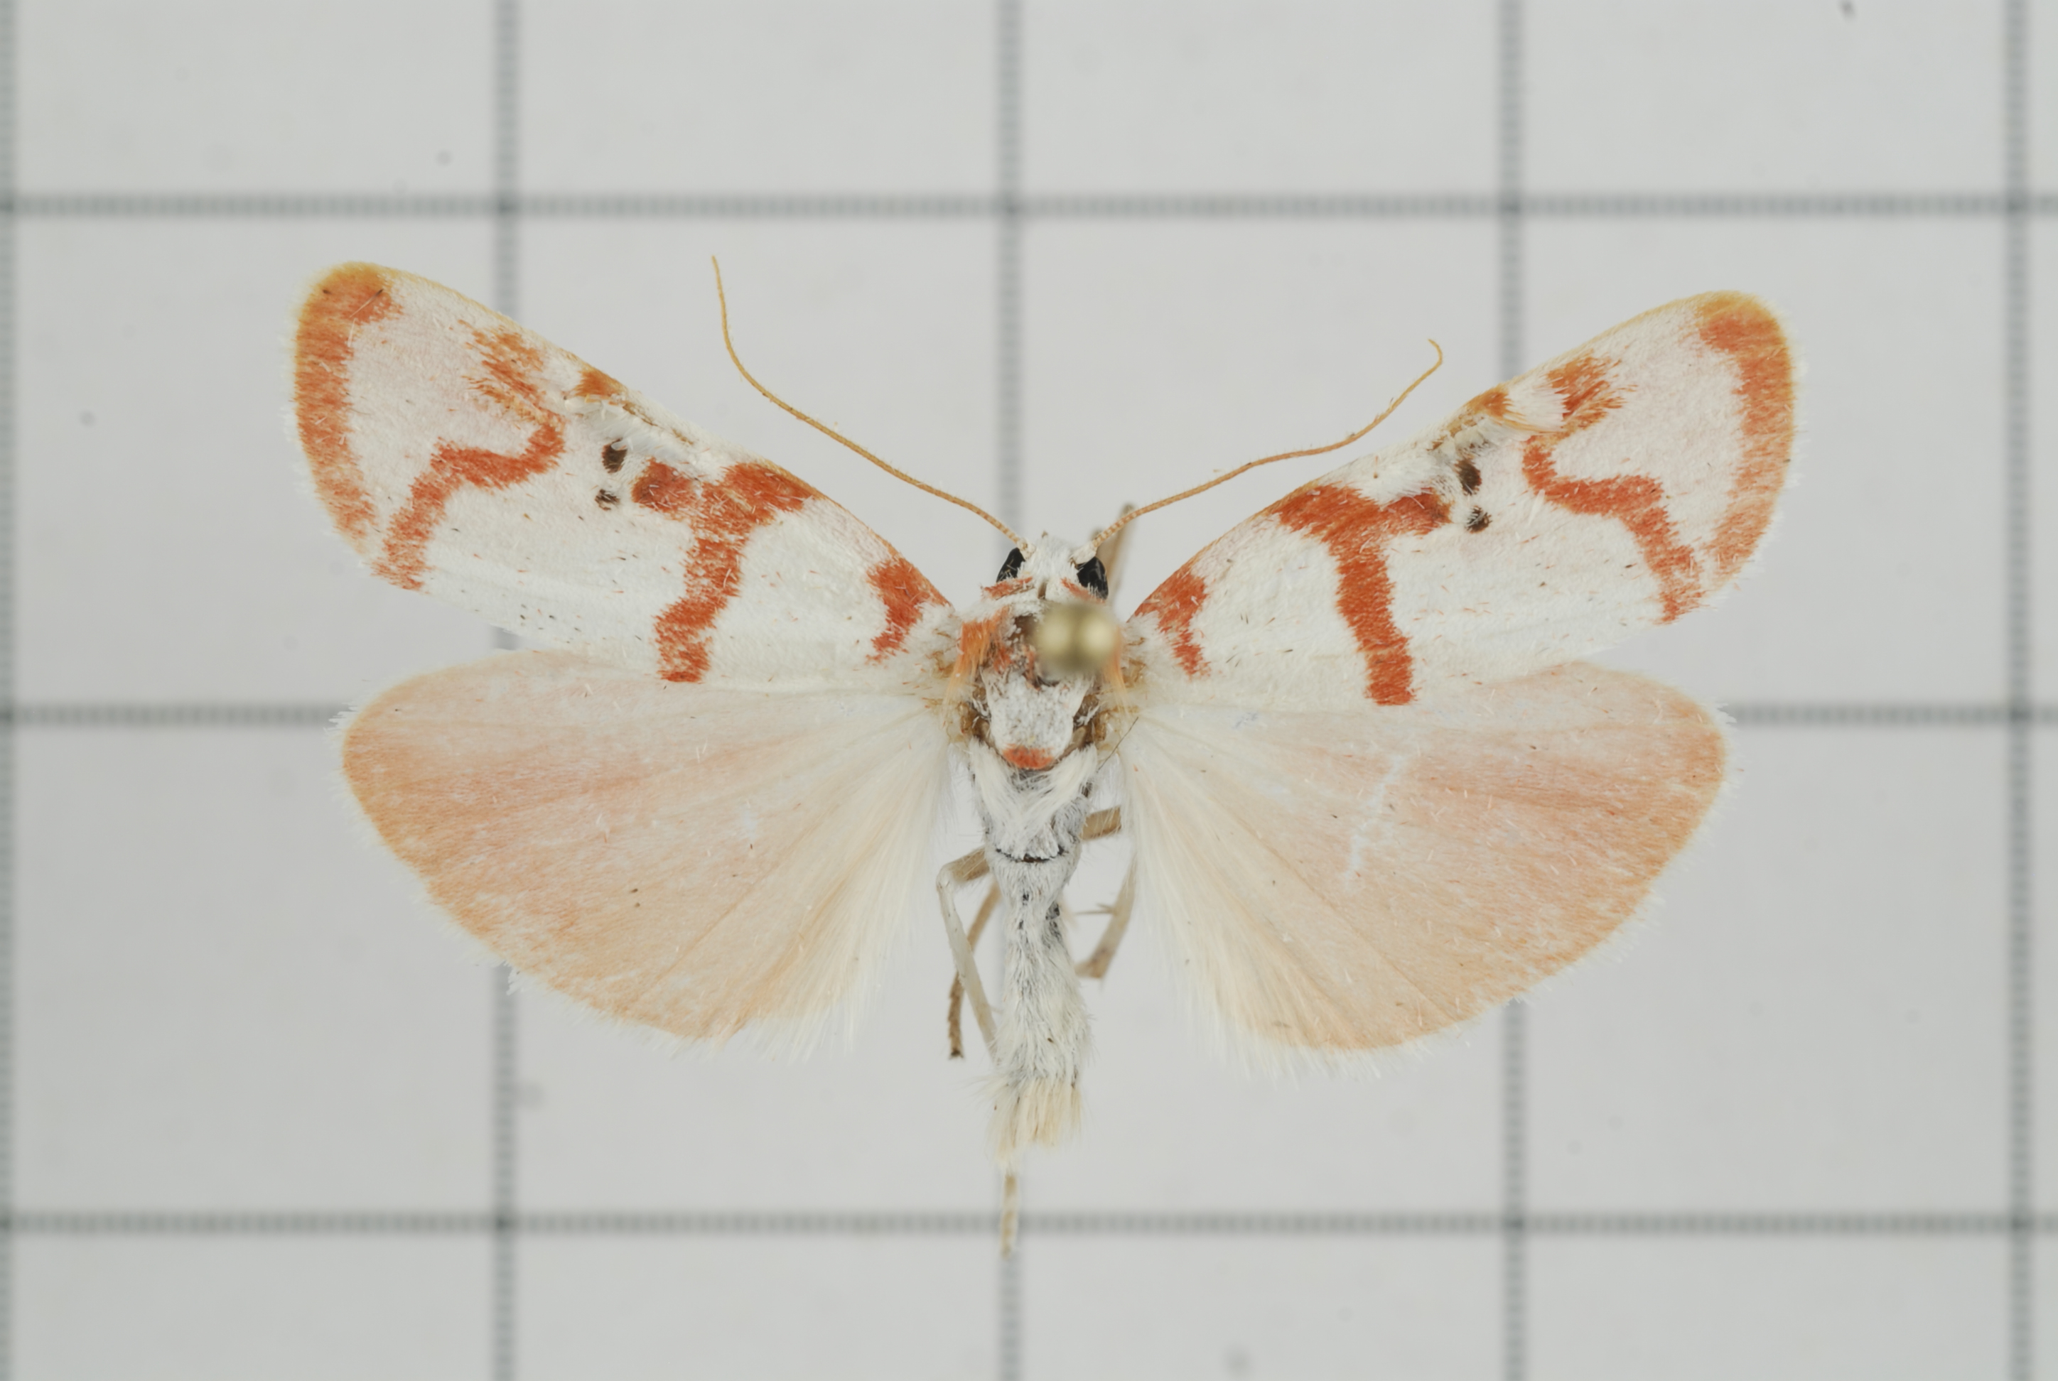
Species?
Cyana hamata hamata
